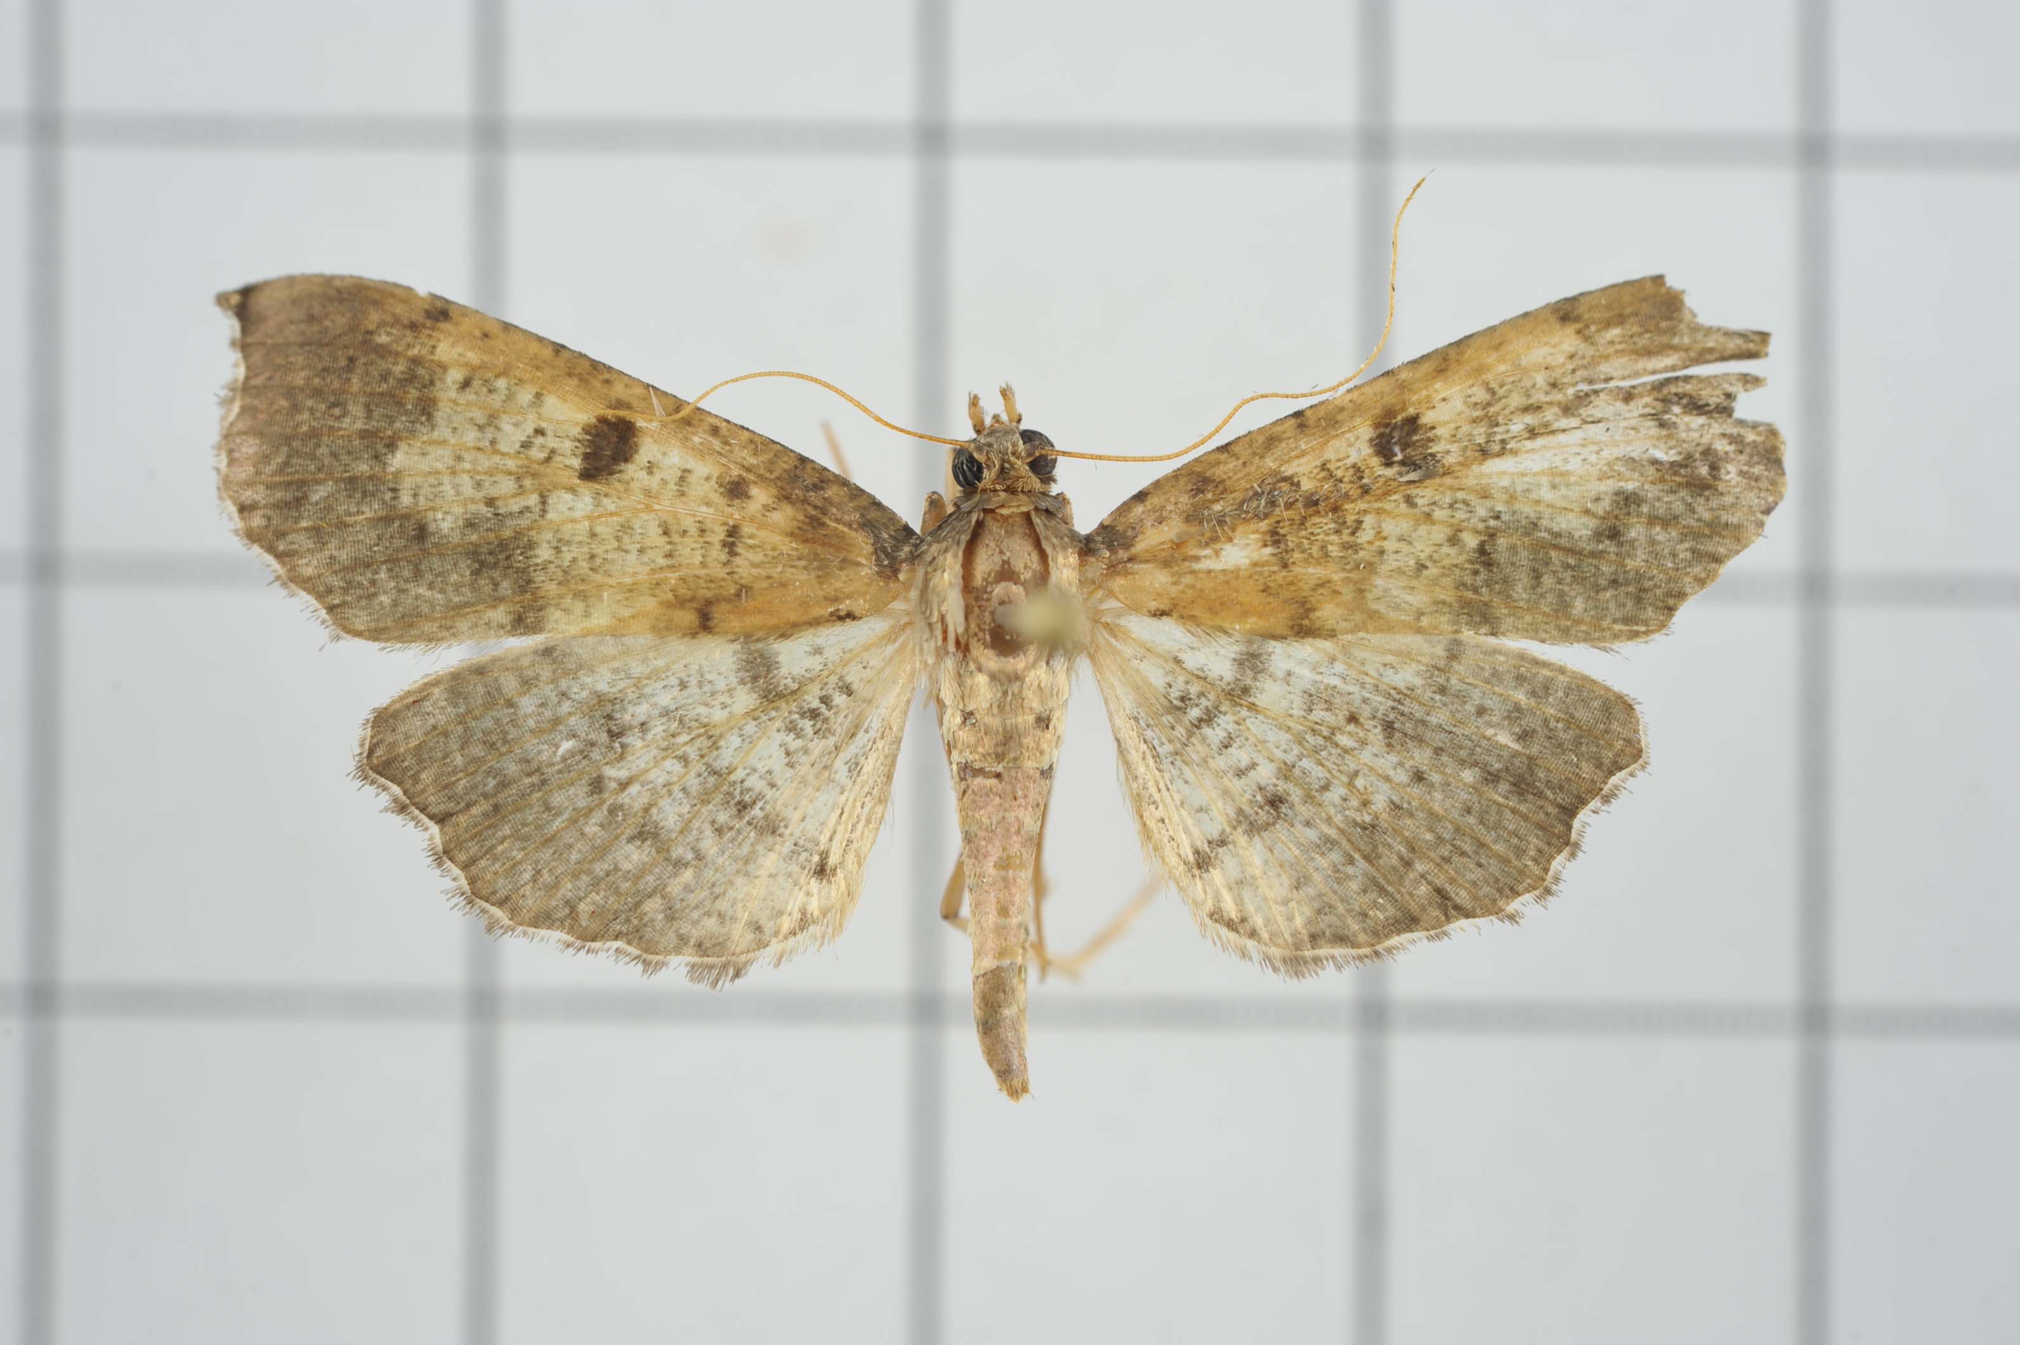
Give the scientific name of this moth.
Ceratarcha umbrosa
